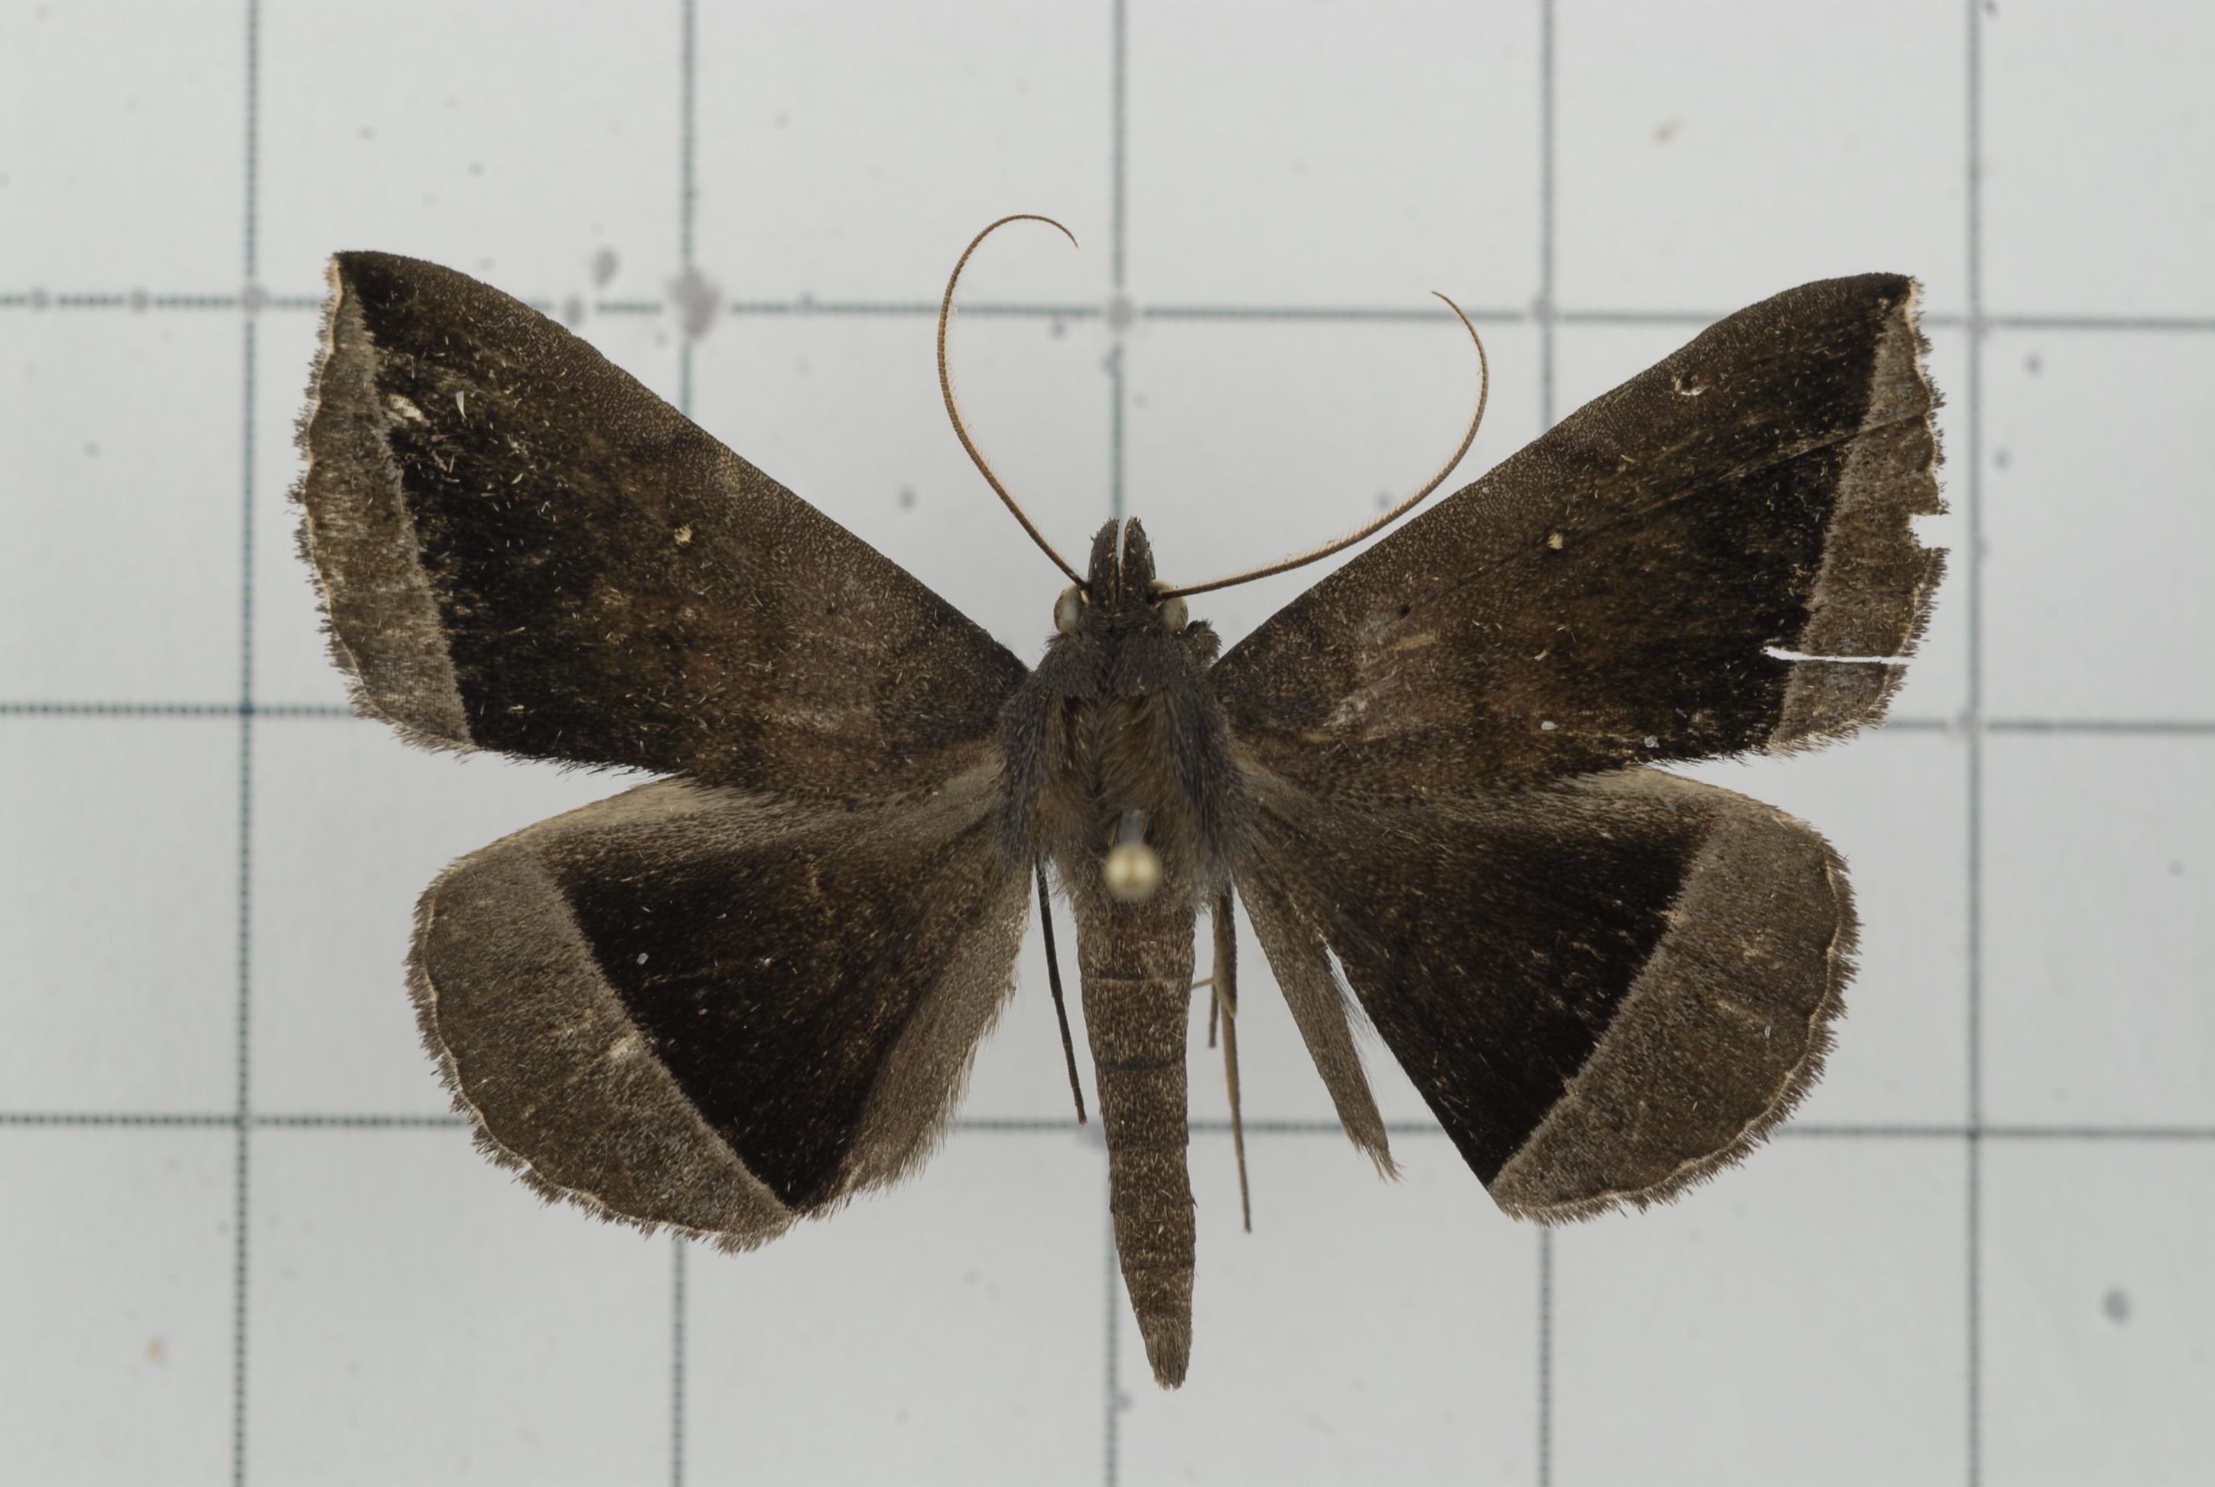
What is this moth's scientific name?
Hadennia hisbonalis
